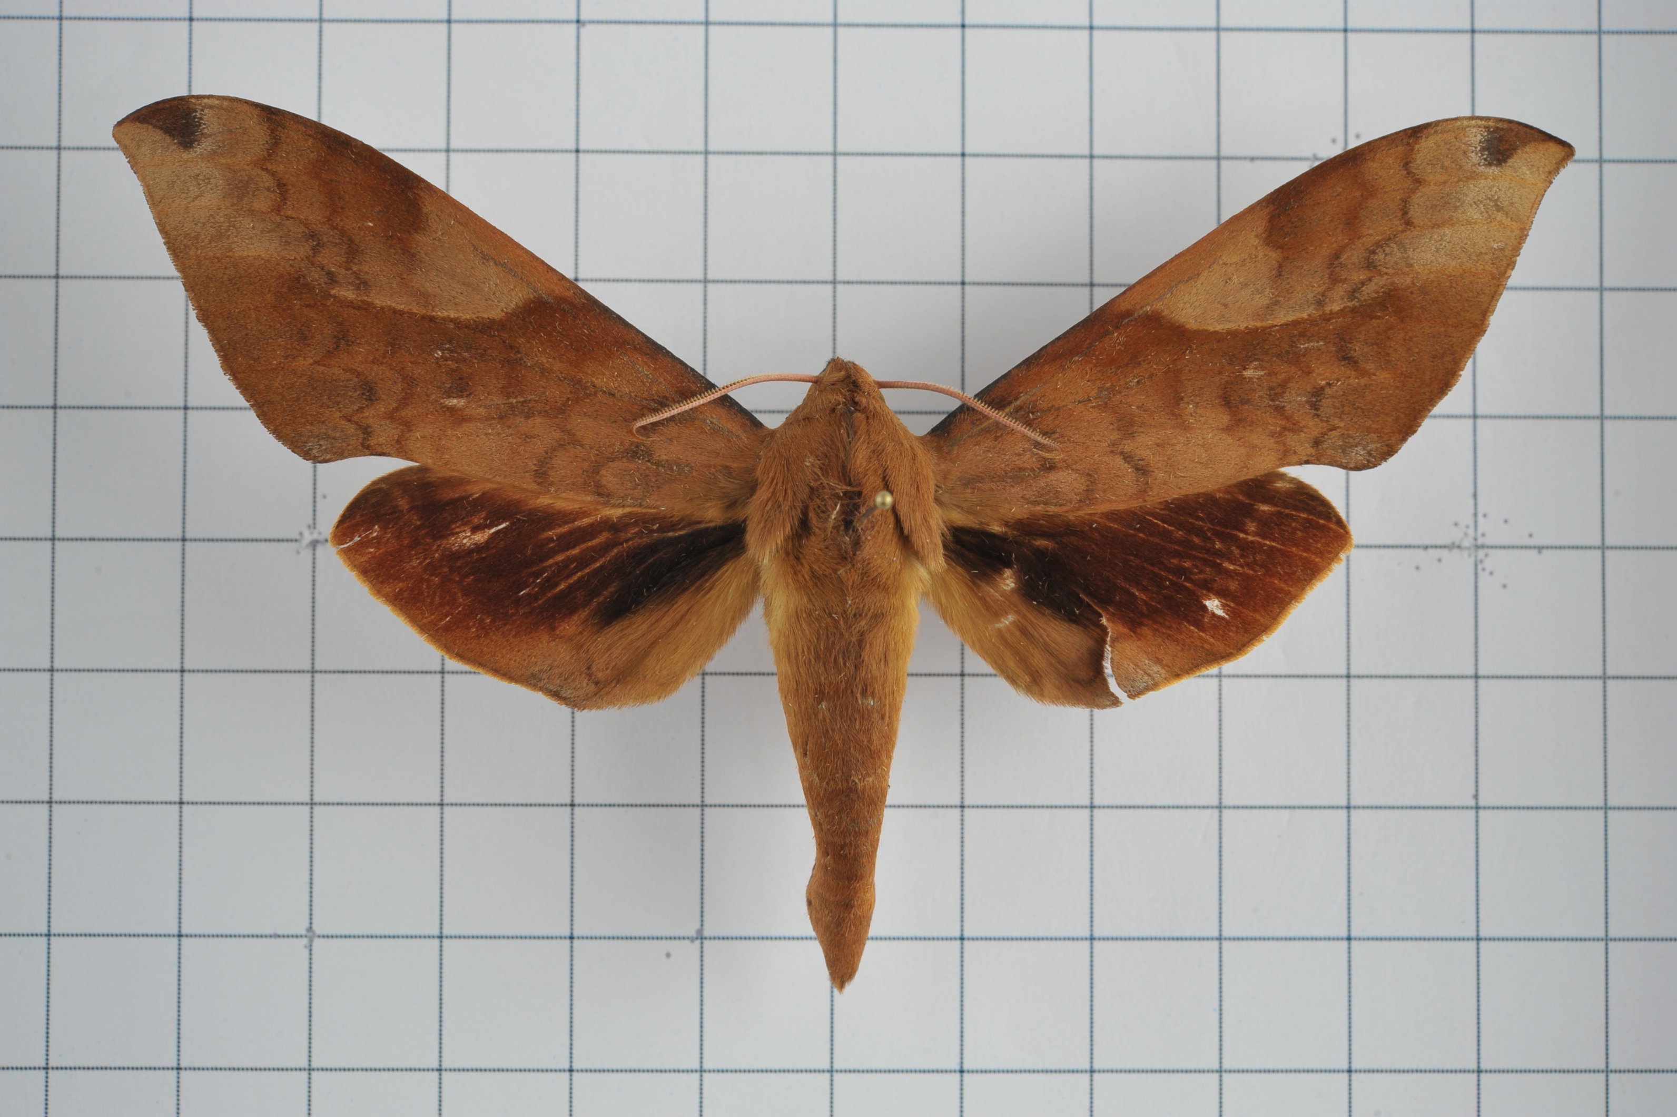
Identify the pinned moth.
Clanis bilineata formosana
